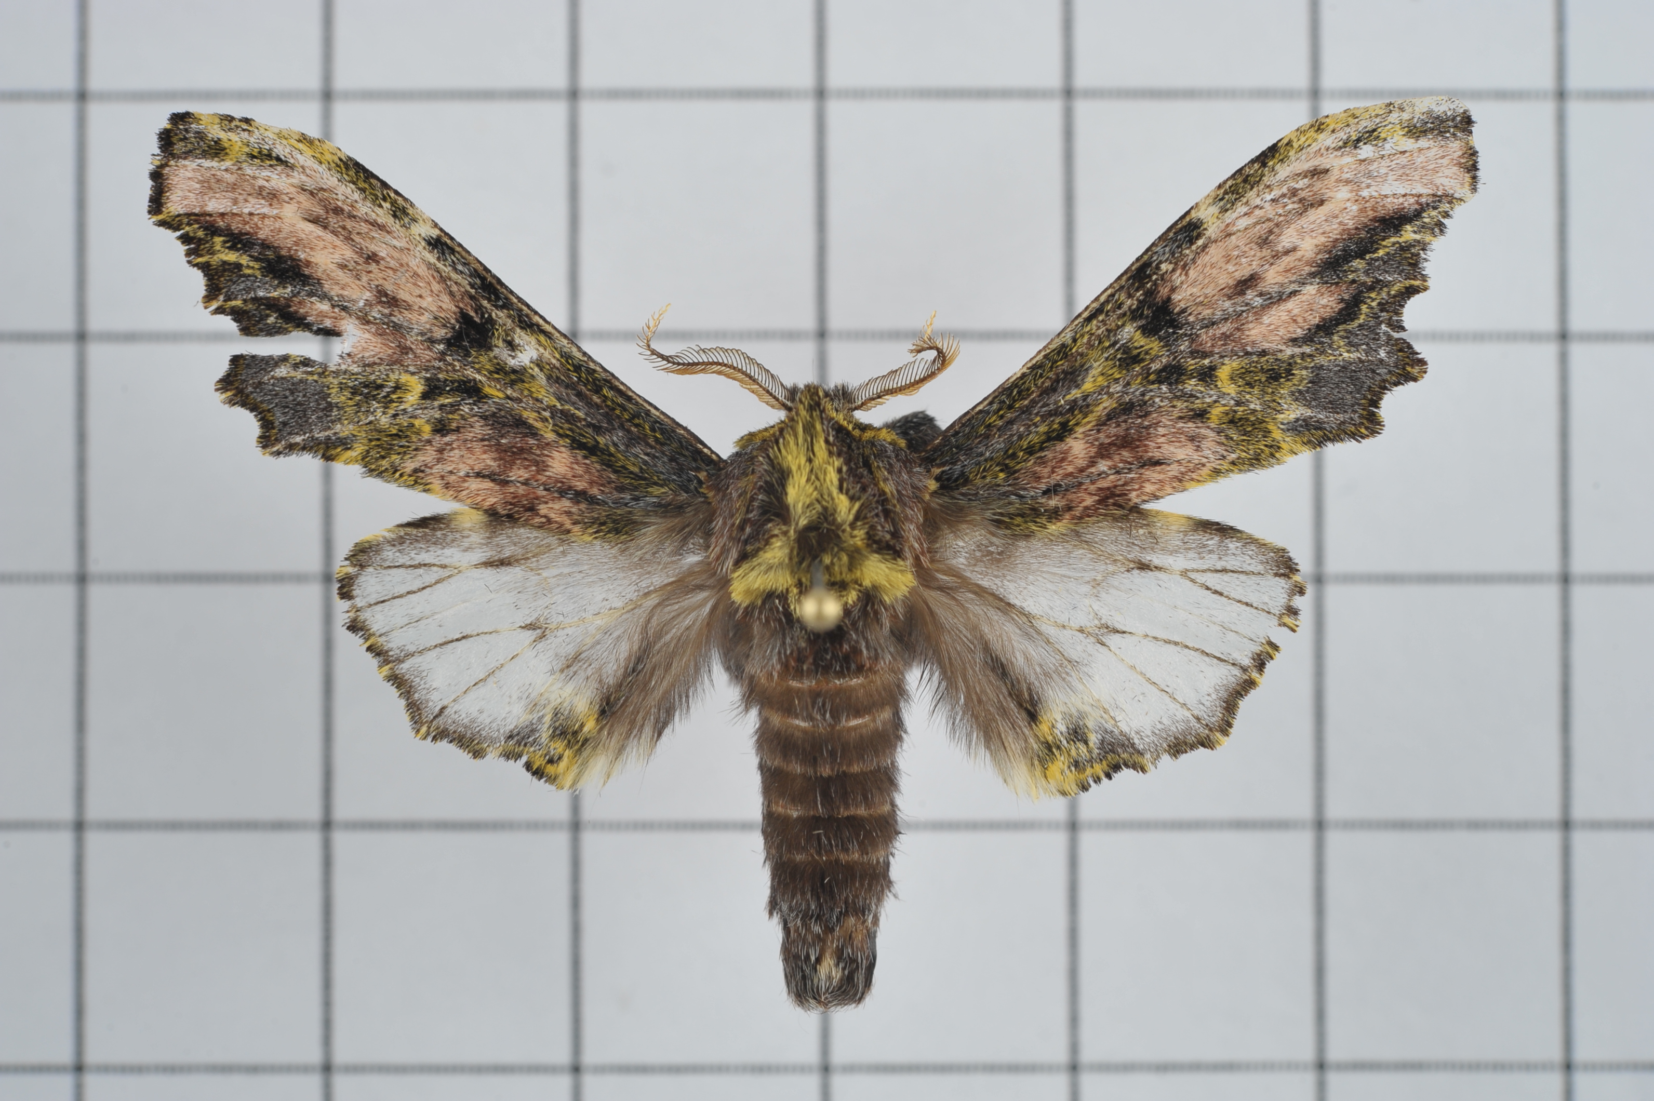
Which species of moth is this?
Zaranga pannosa necopinatus
